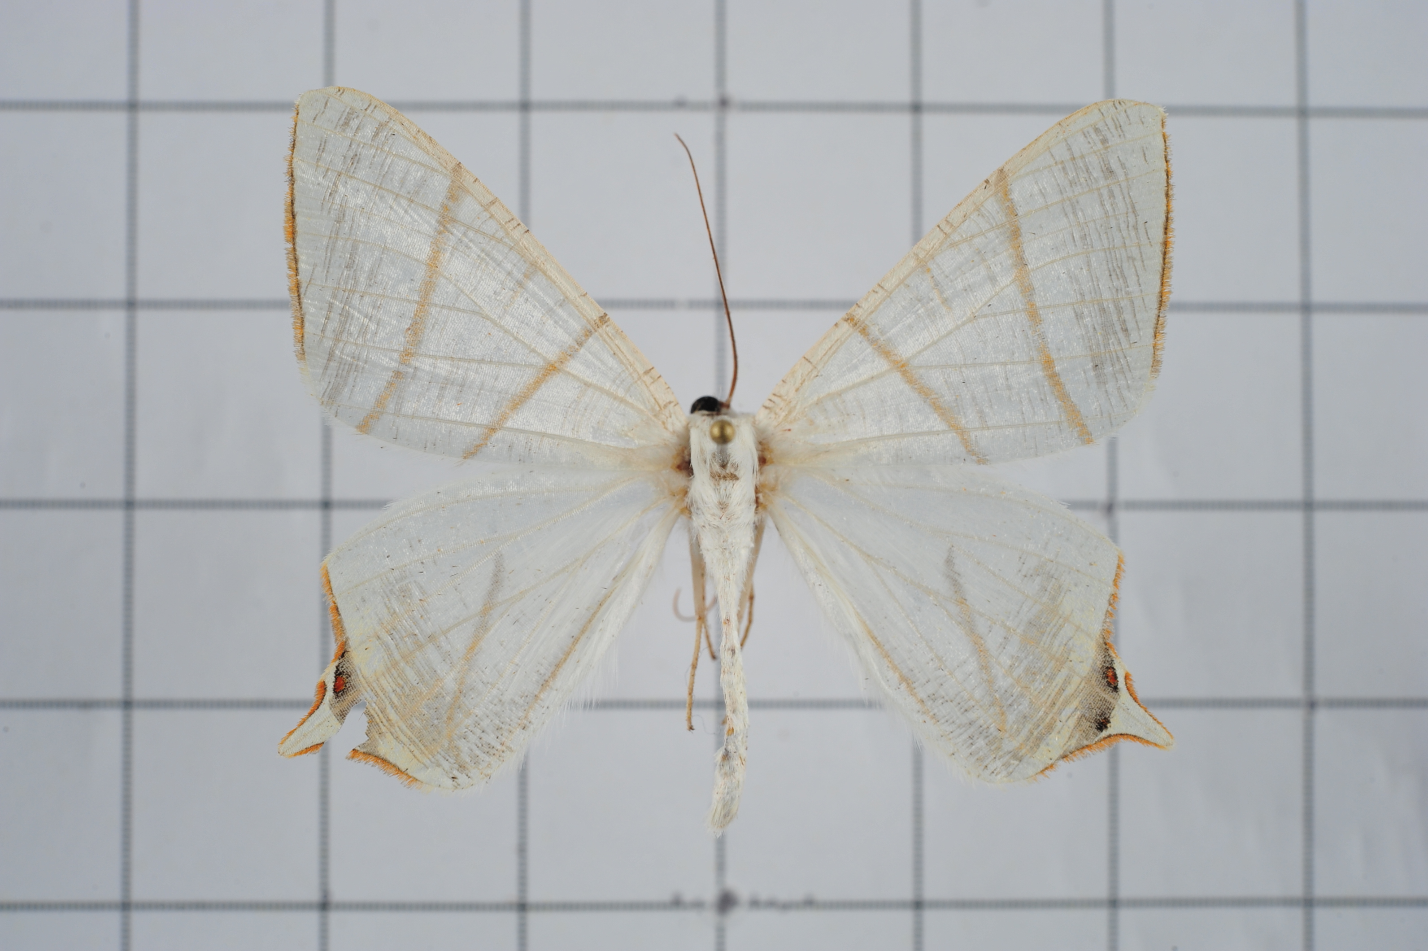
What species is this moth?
Ourapteryx changi
